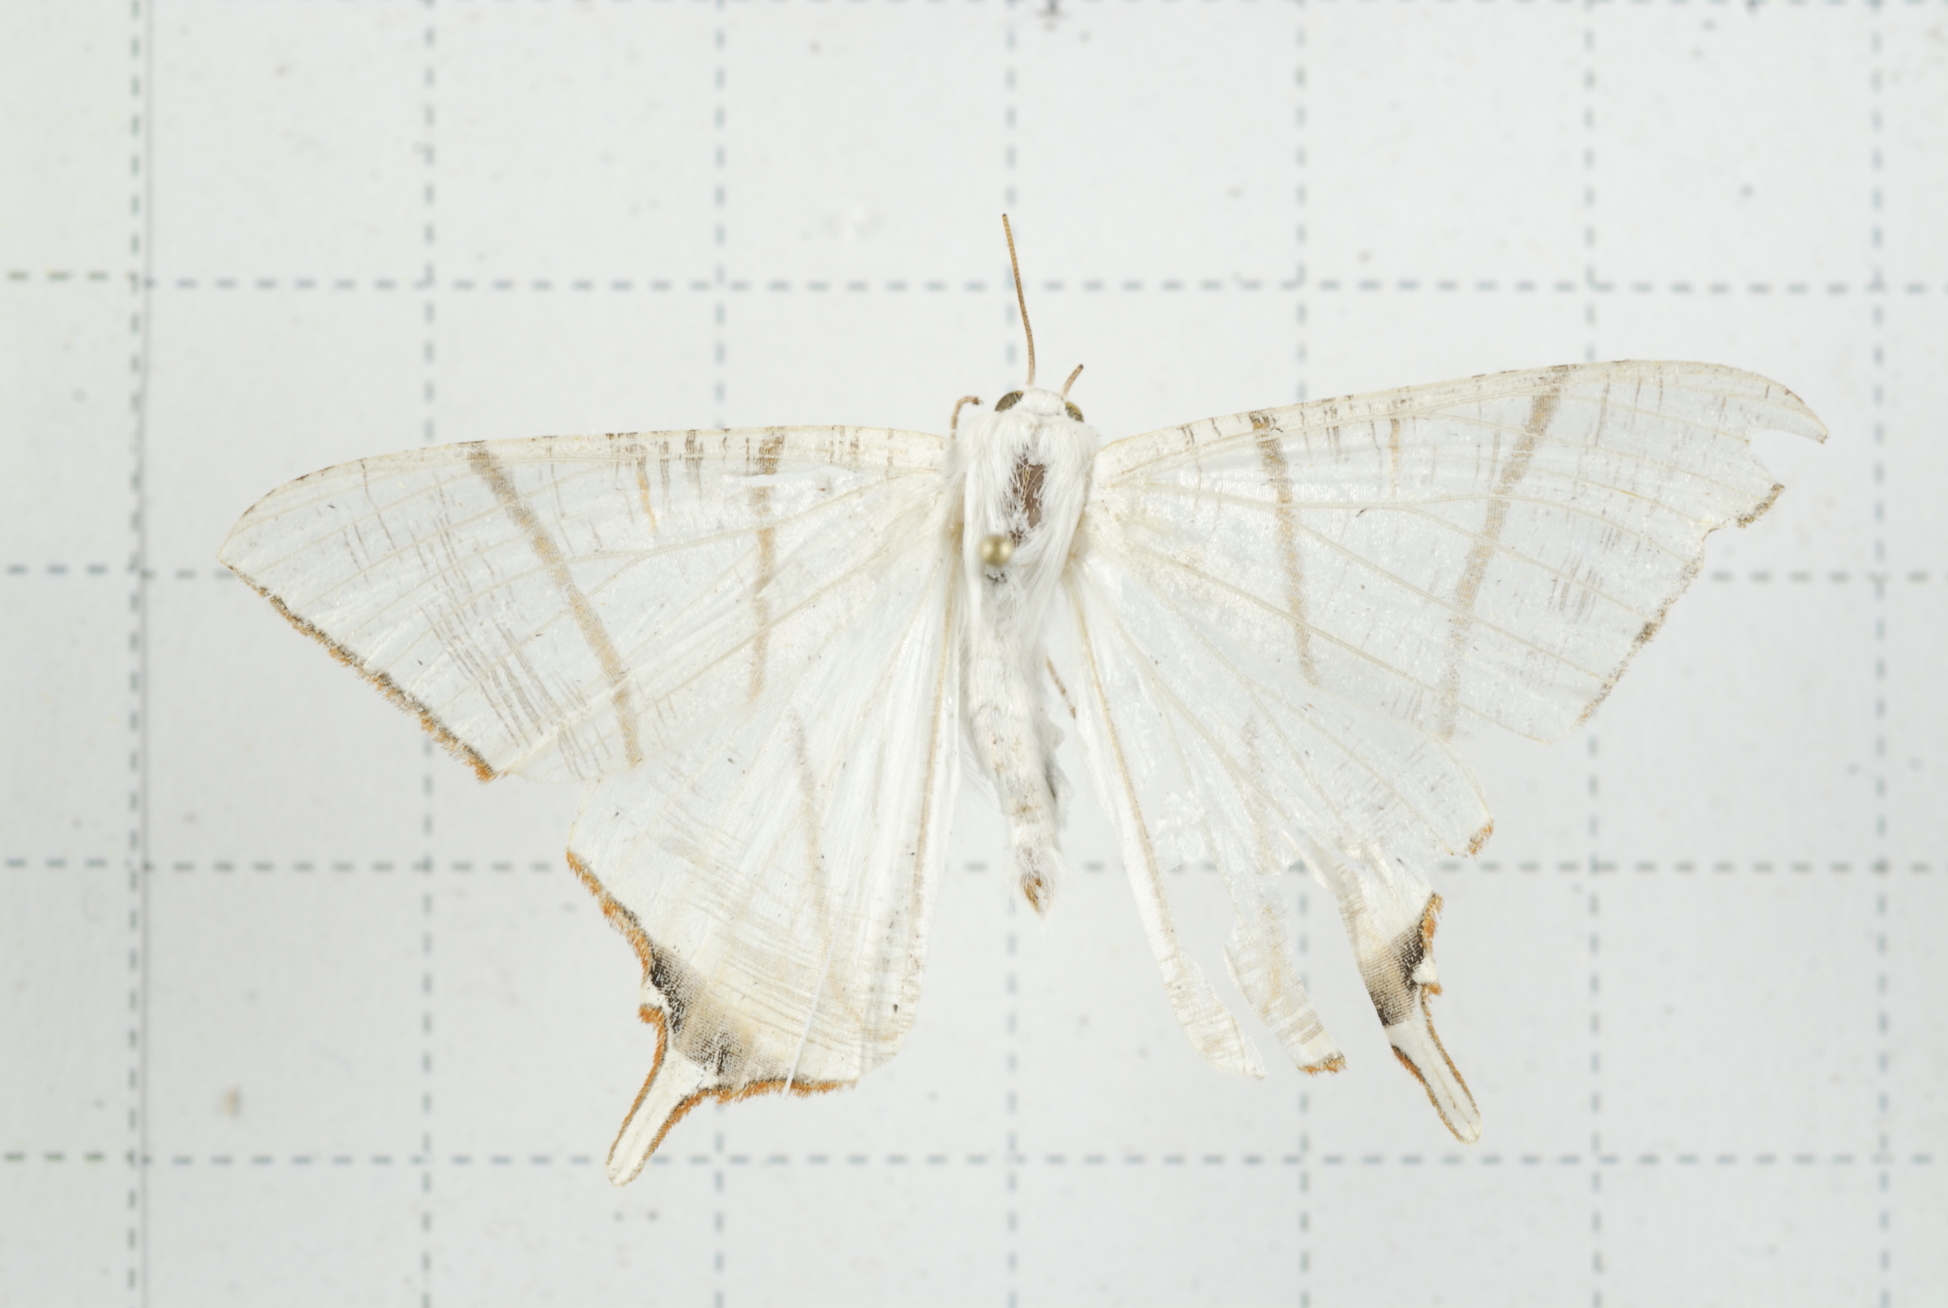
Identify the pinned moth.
Ourapteryx clara formosana
